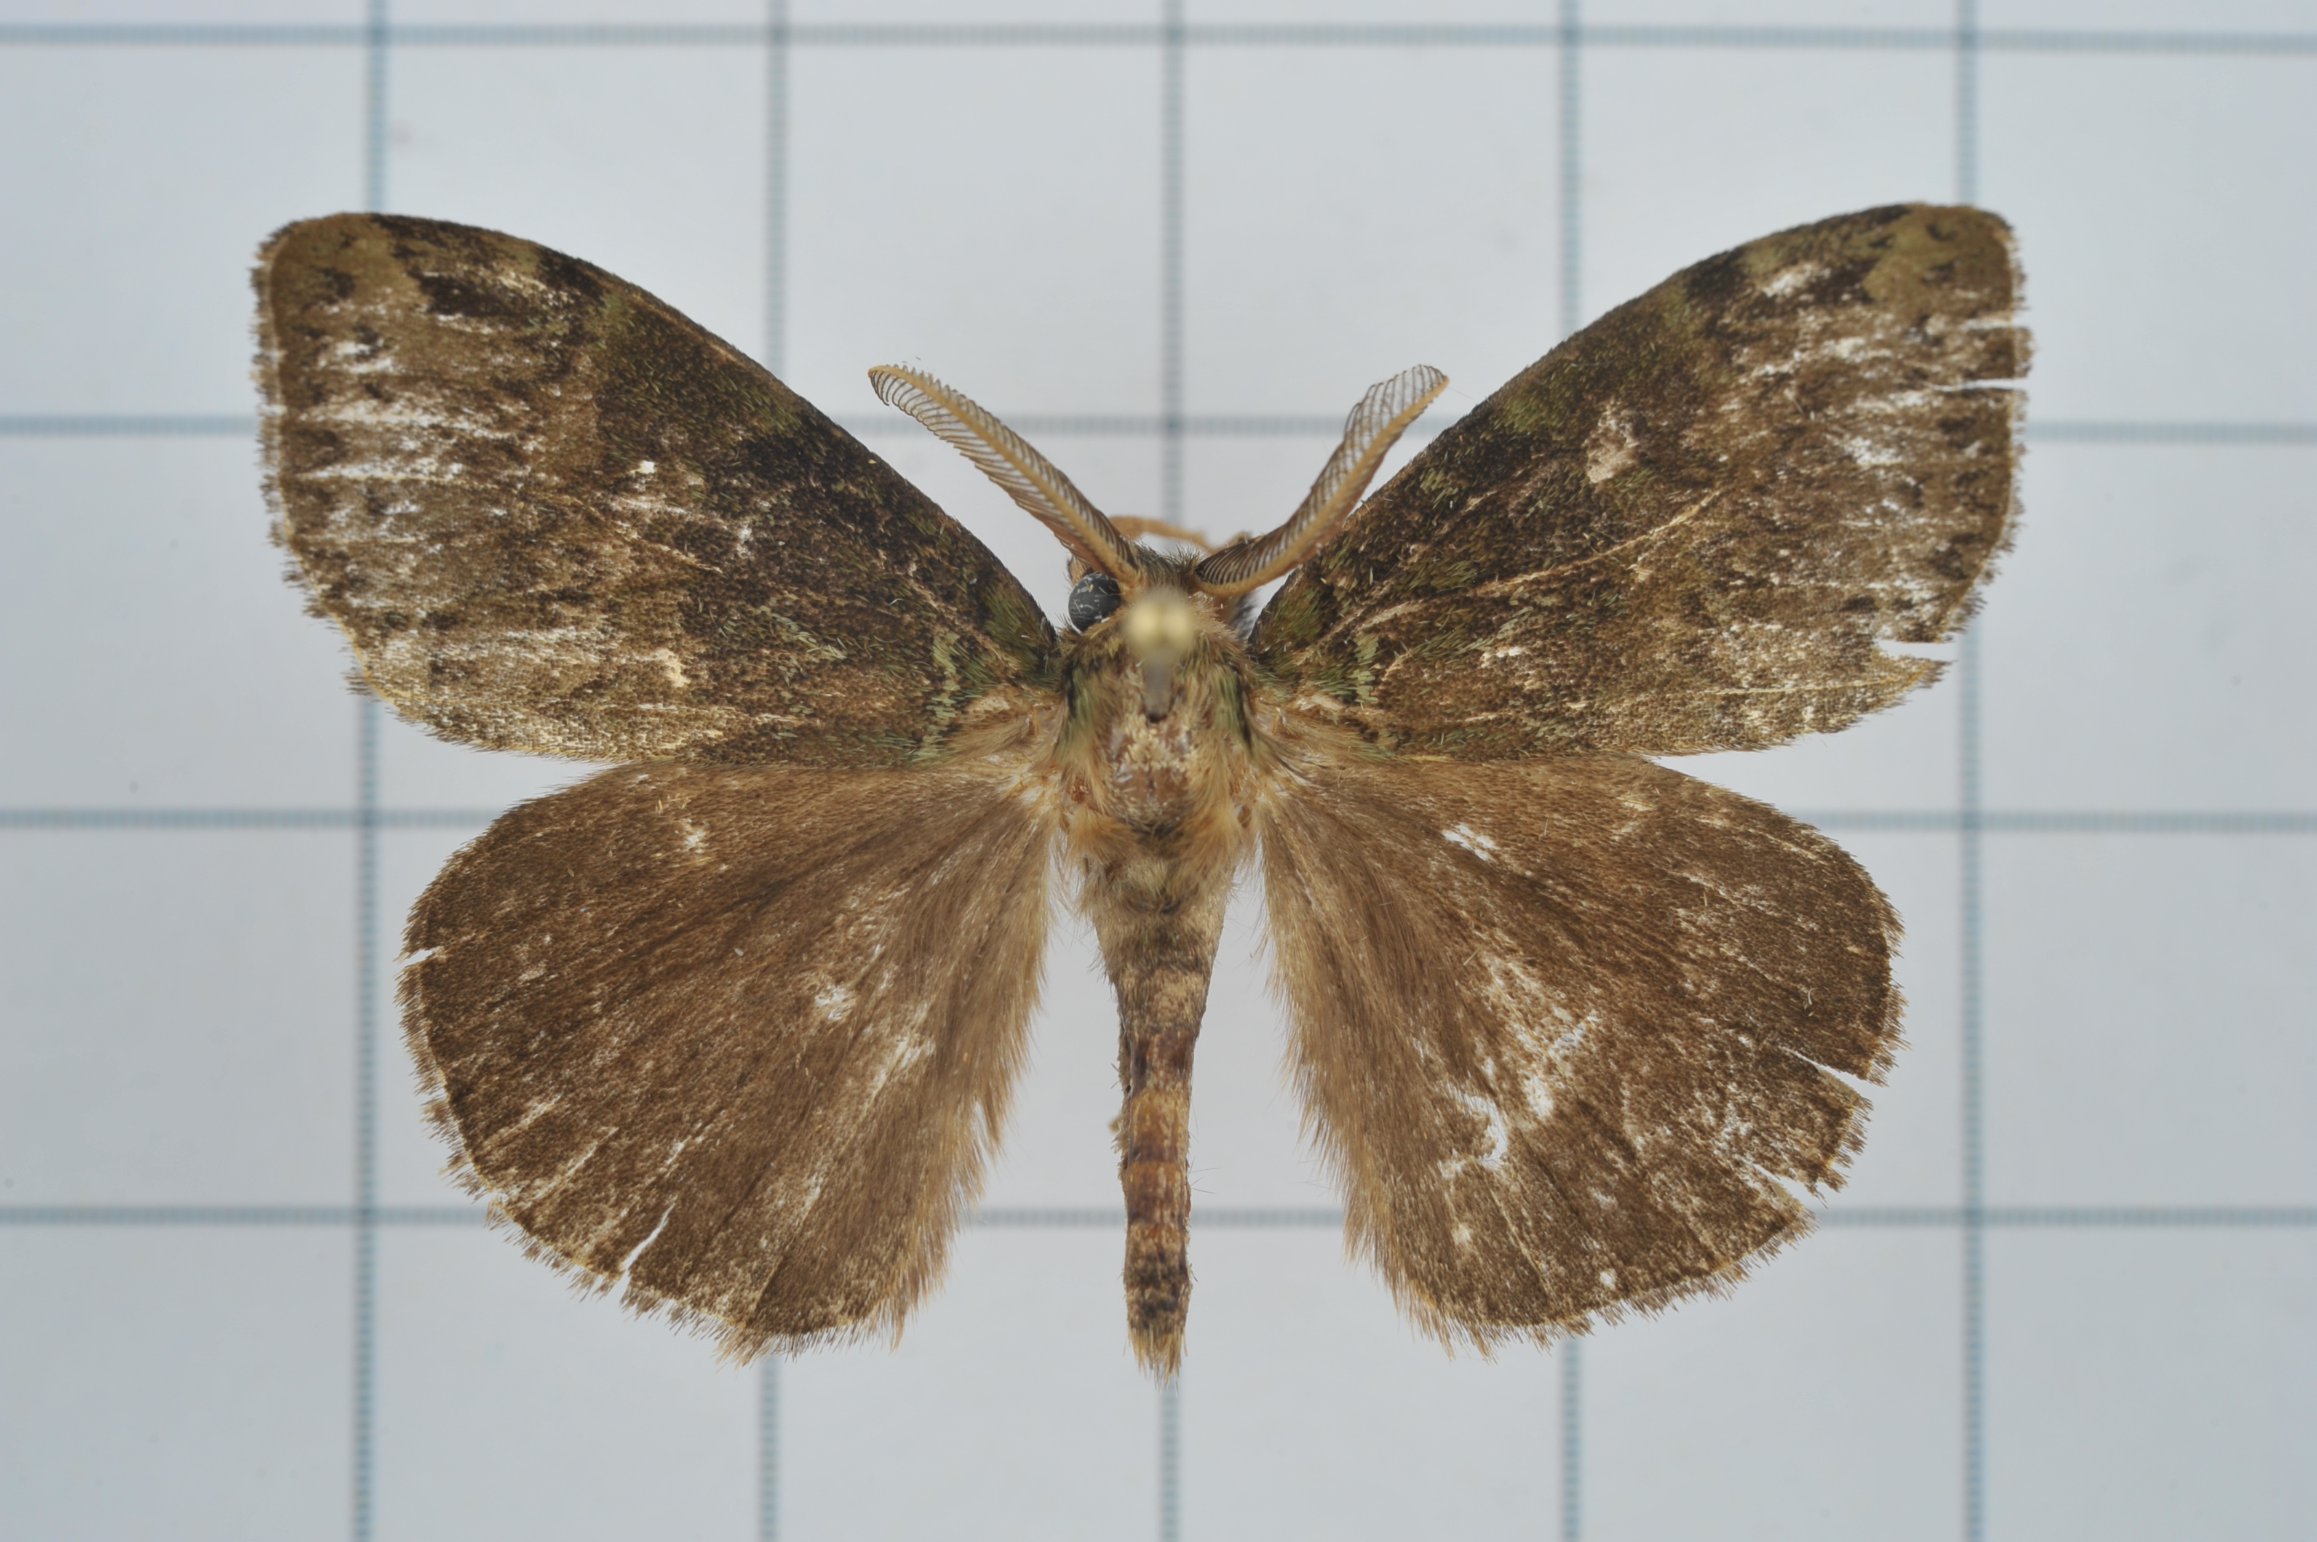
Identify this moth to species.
Ilema olivacea
